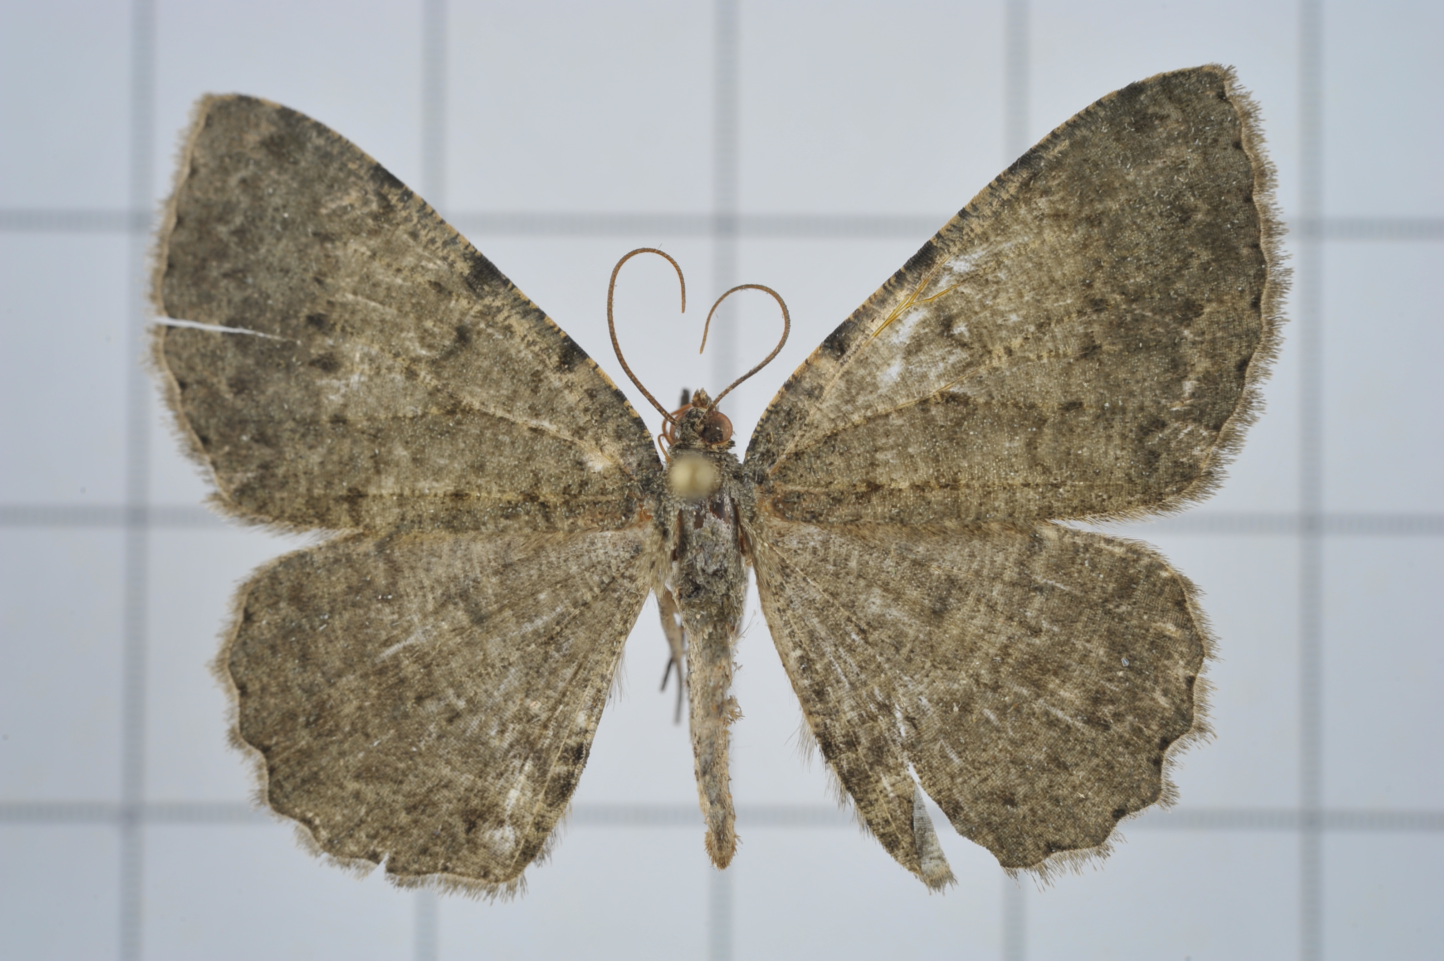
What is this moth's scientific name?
Gnophos delitescens
